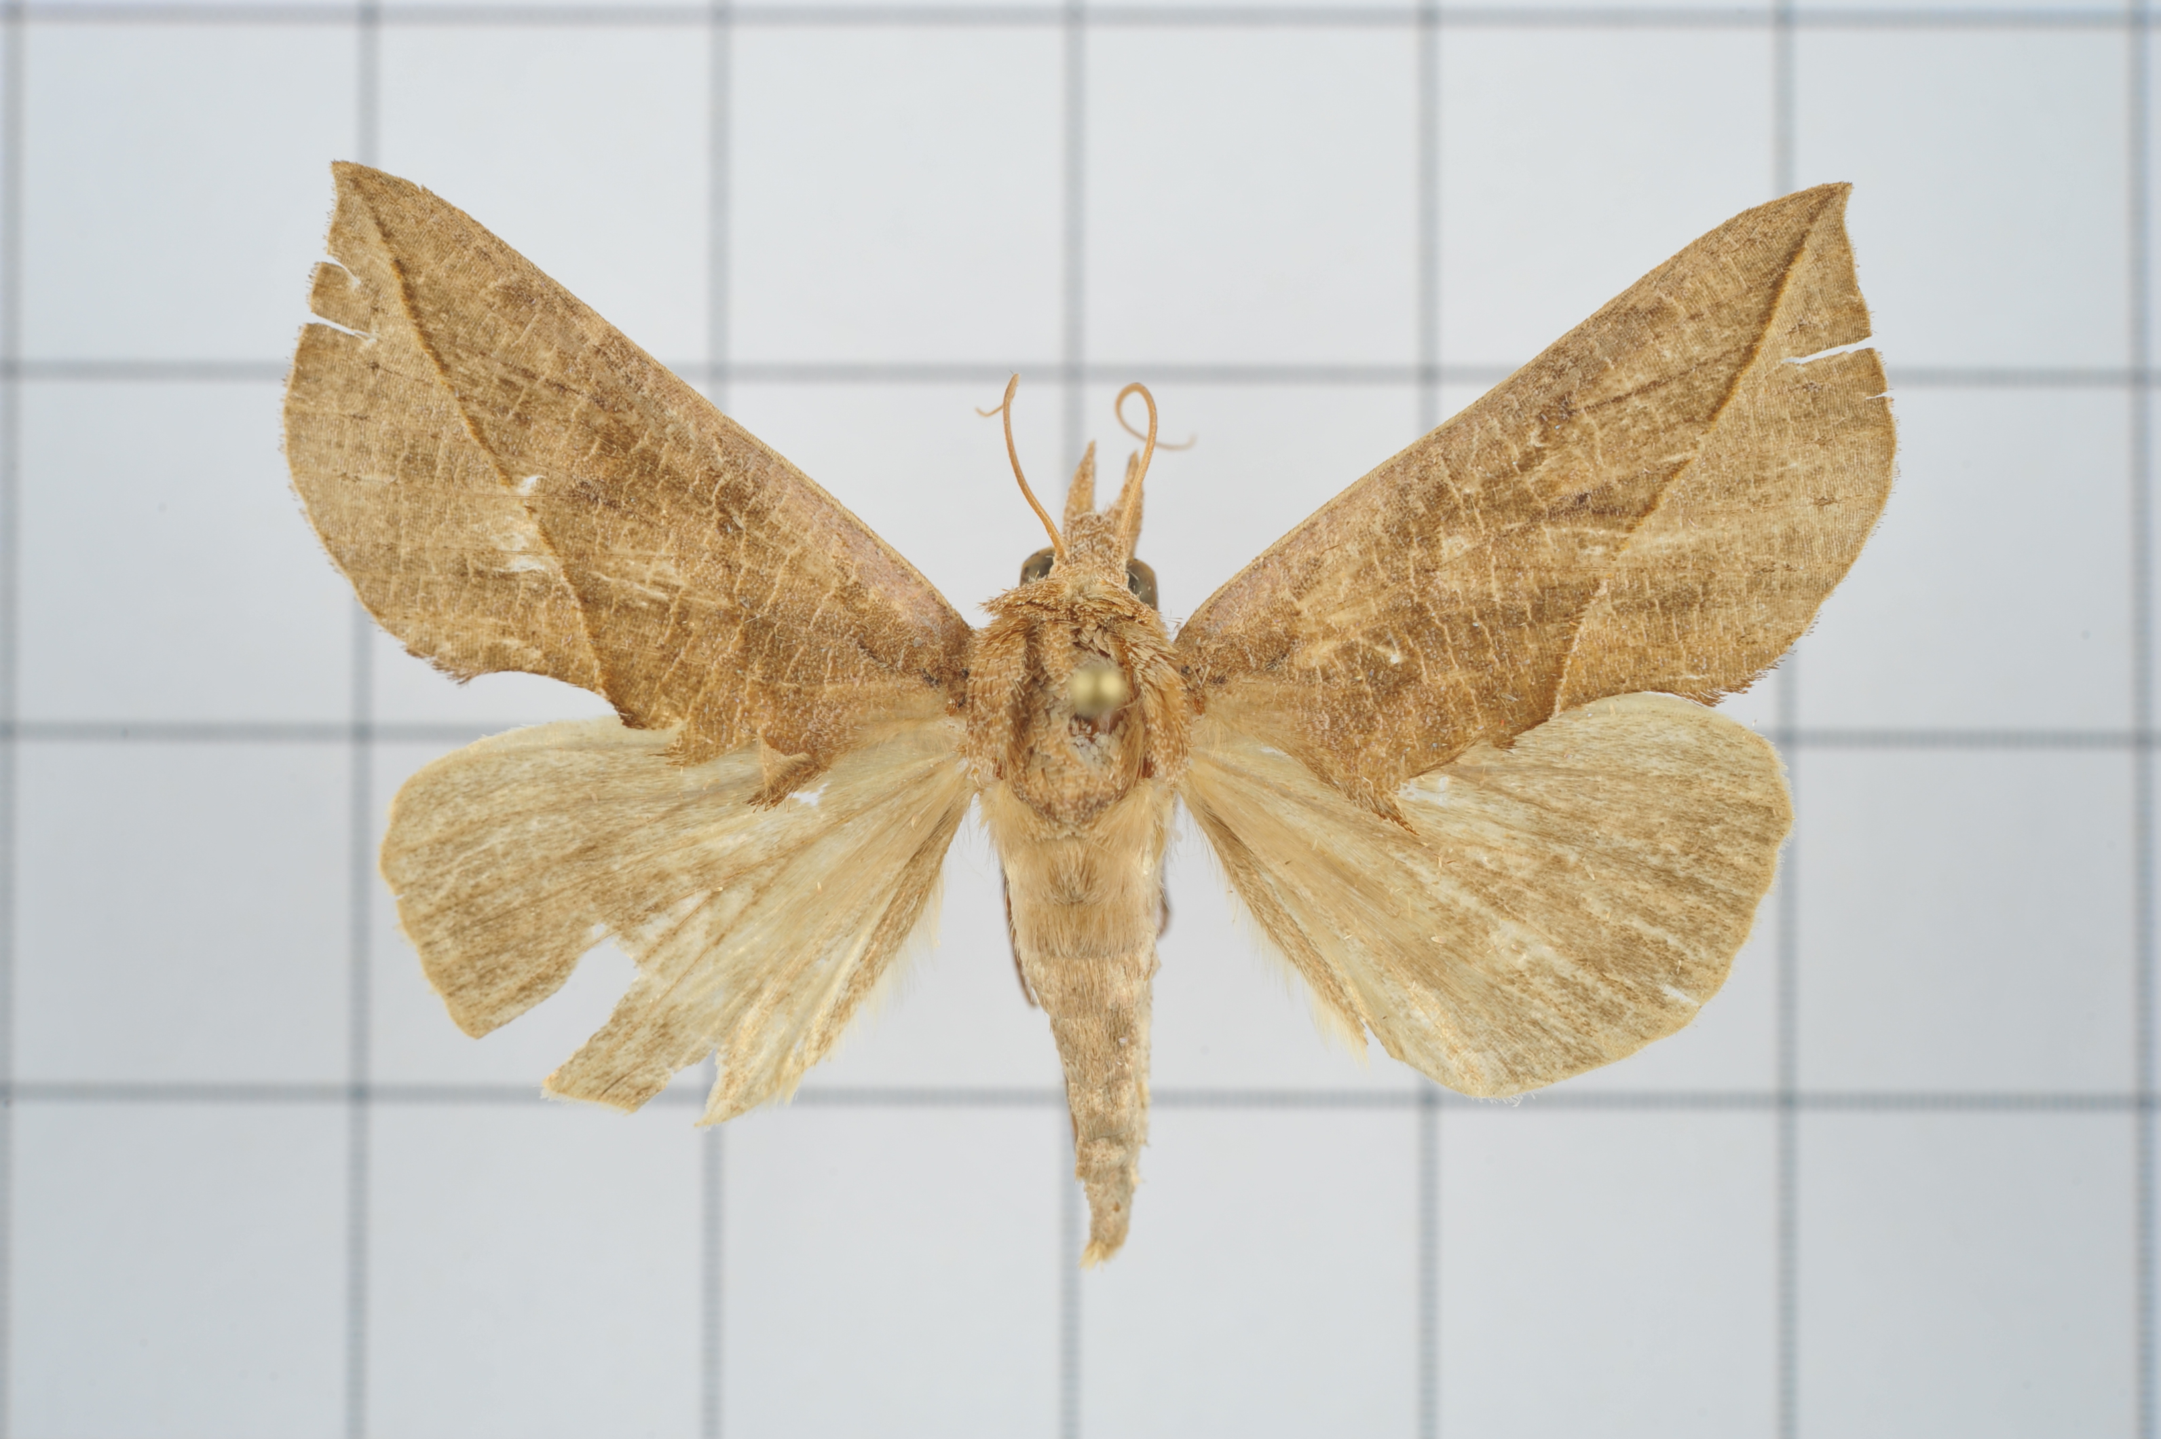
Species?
Calyptra minuticornis bisacutum
